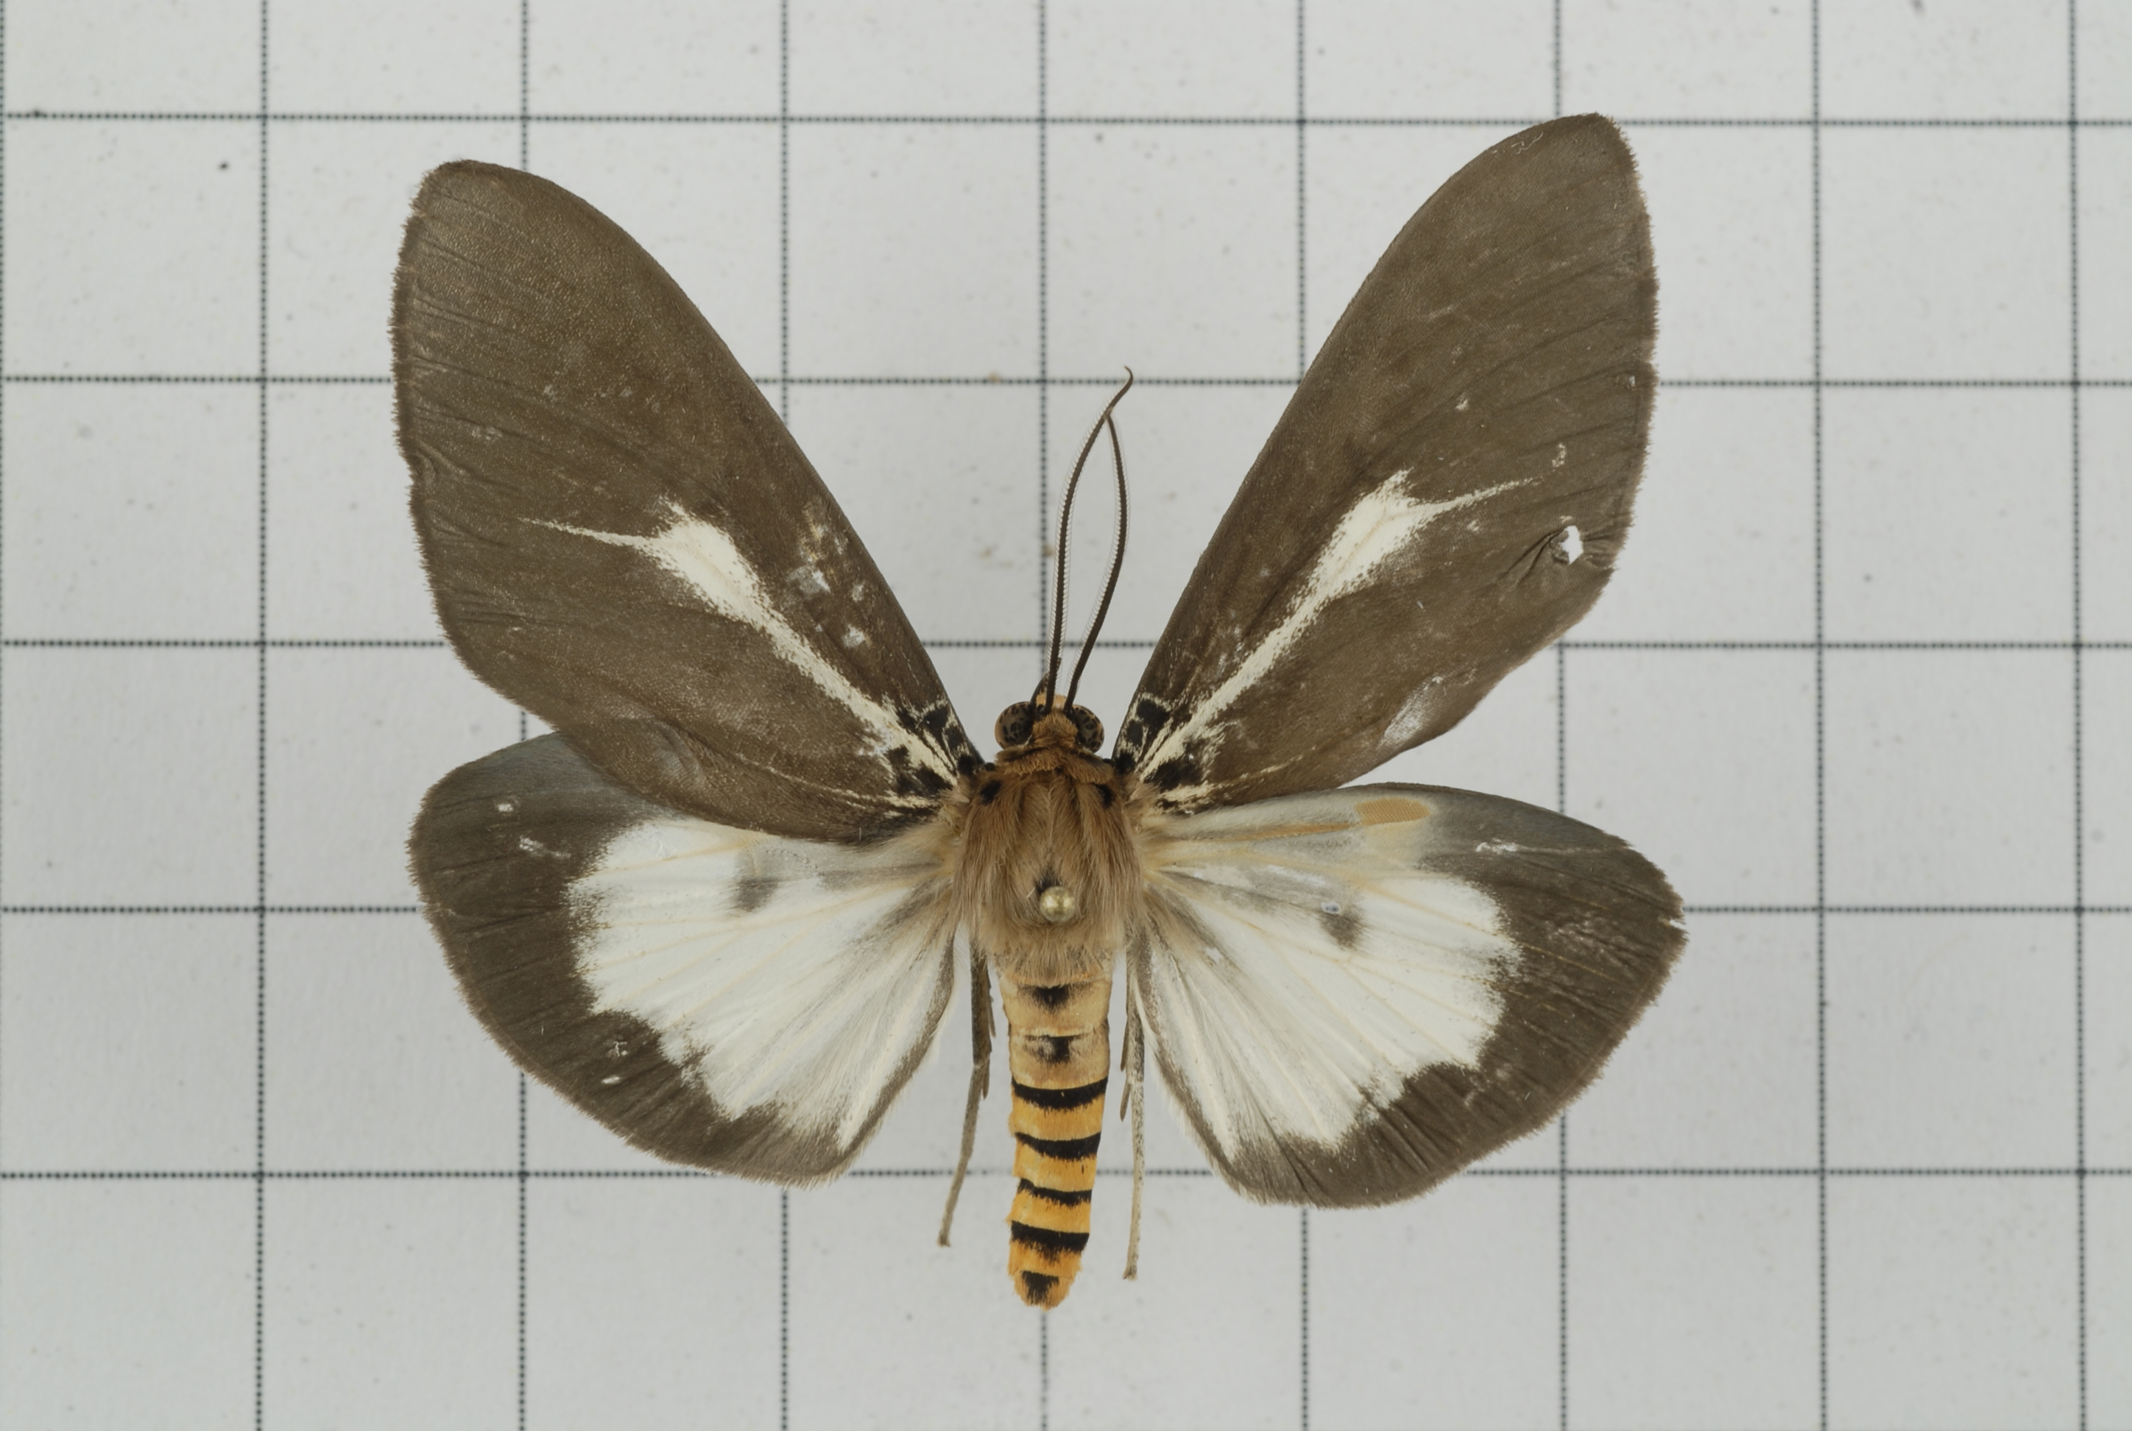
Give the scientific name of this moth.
Asota heliconia zebrina
